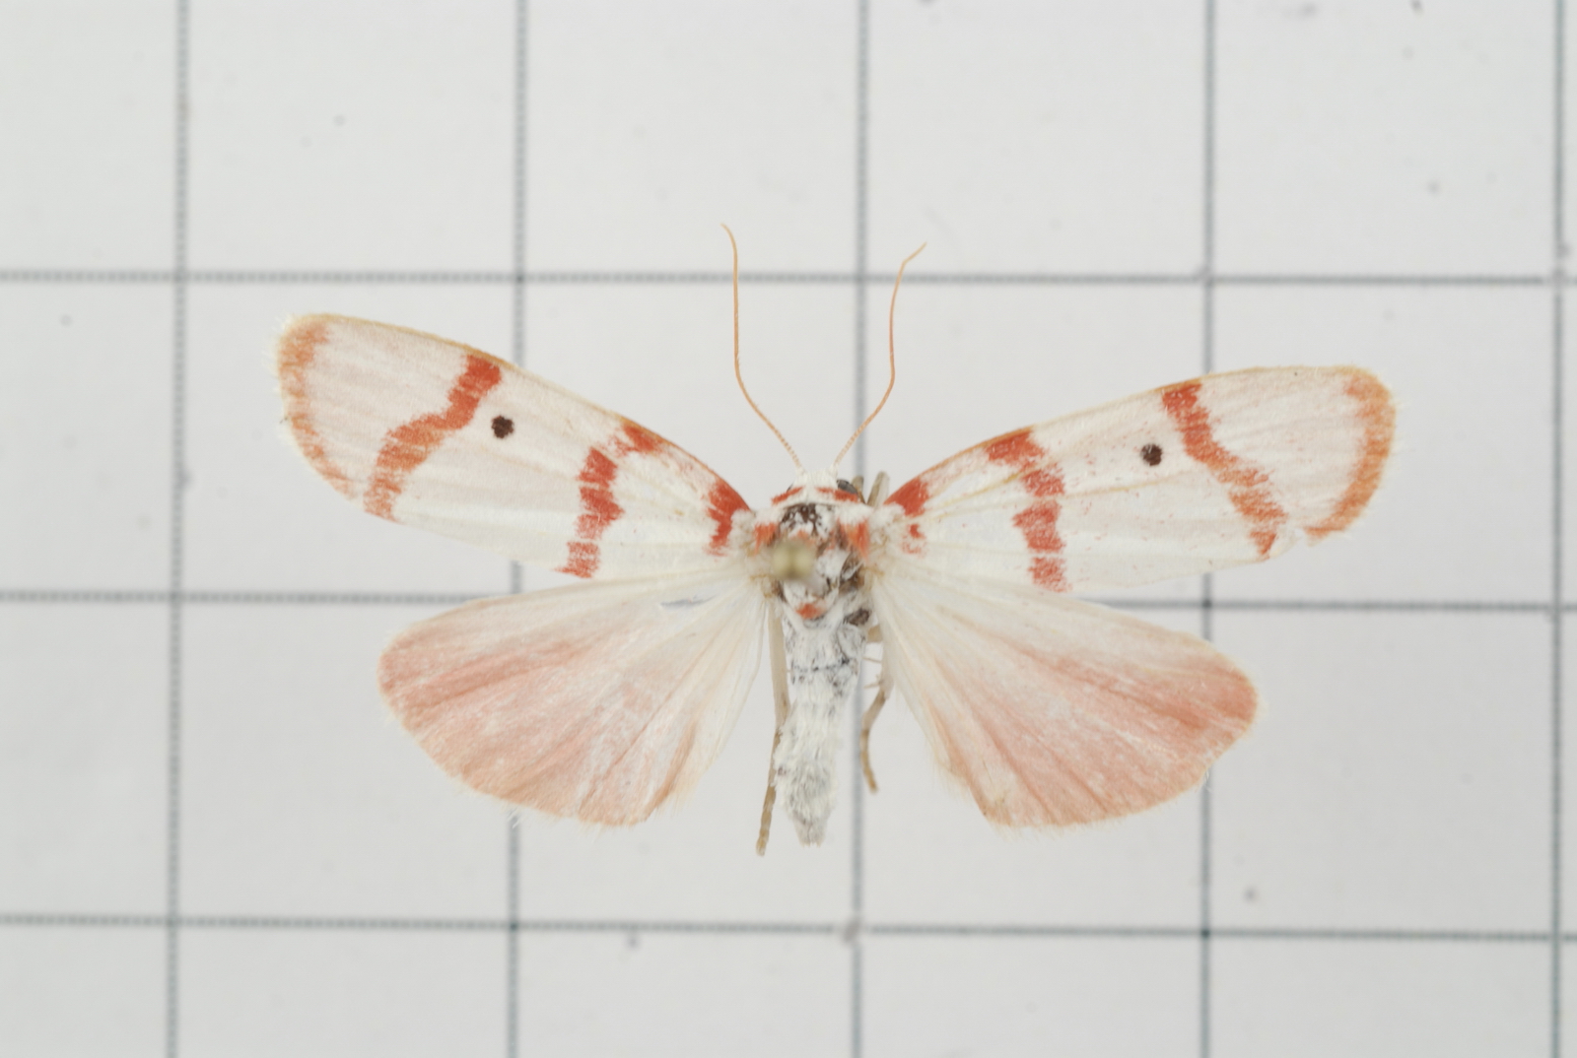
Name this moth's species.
Cyana hamata hamata
